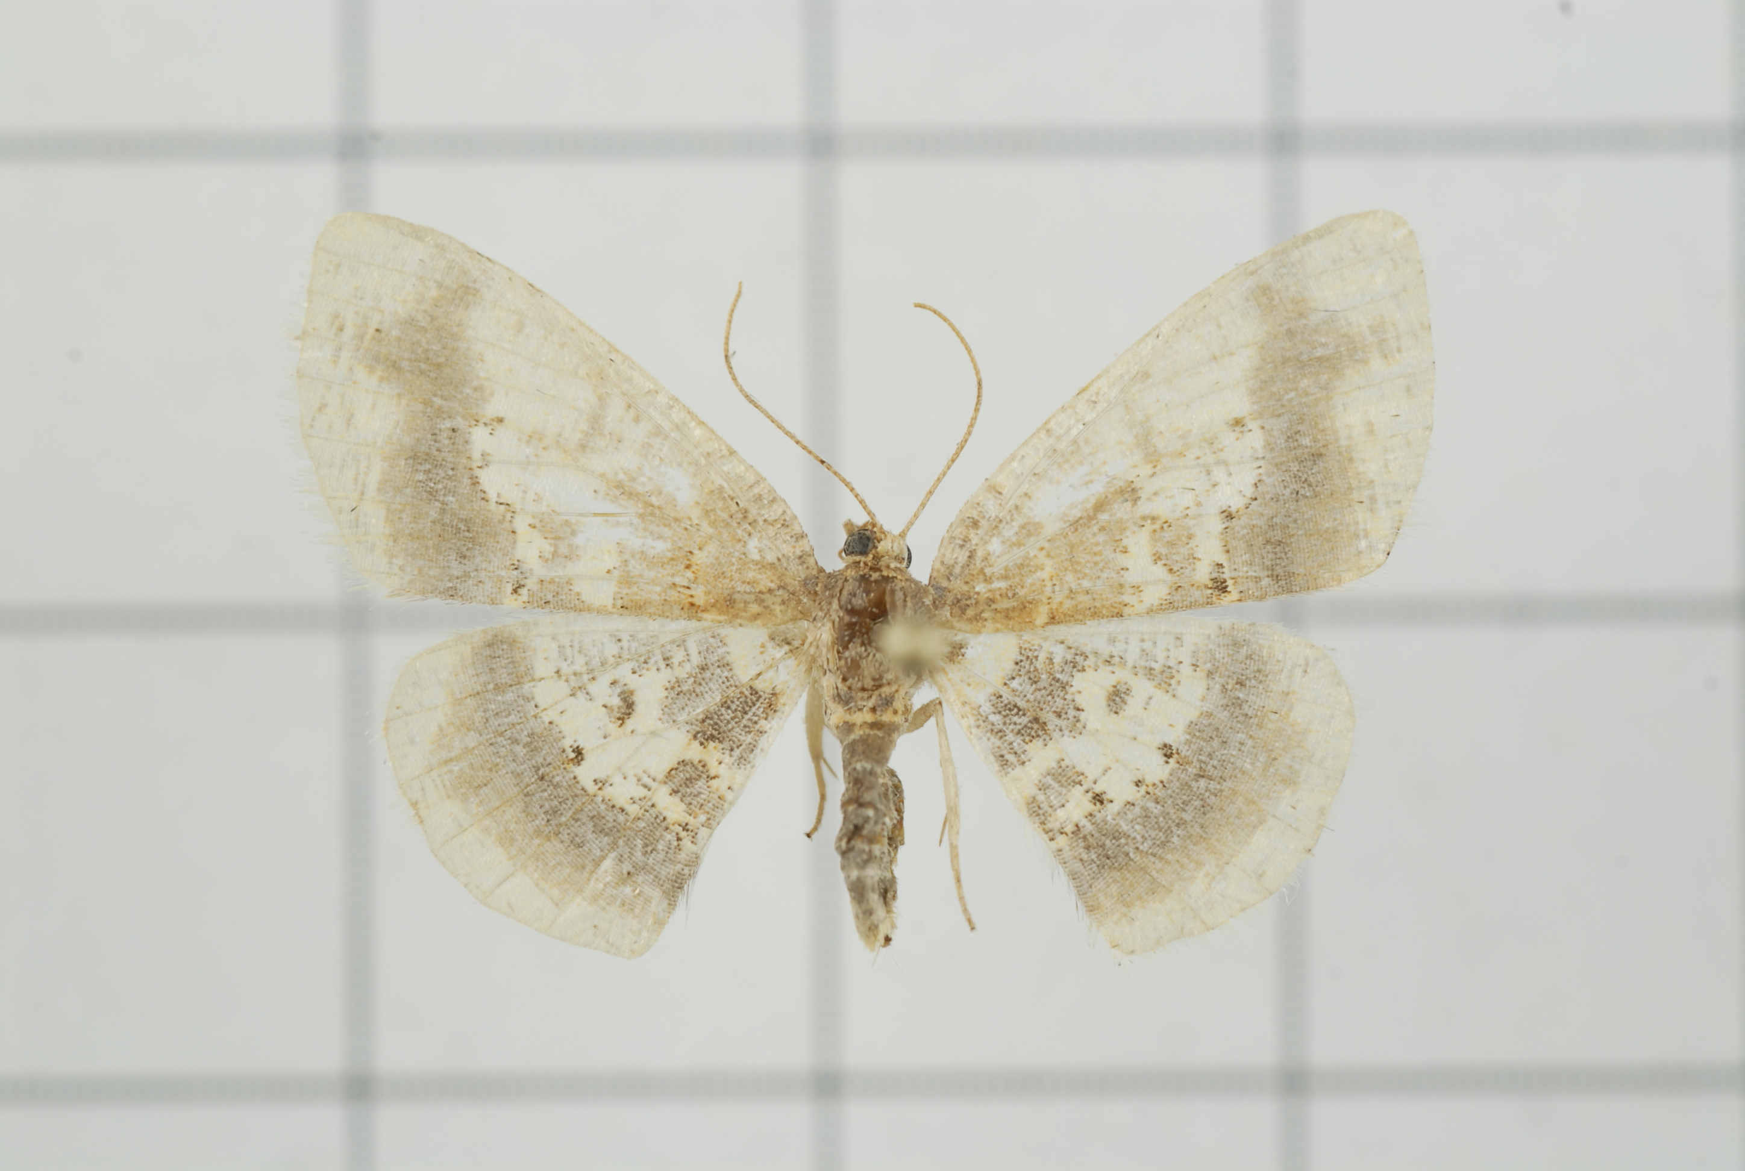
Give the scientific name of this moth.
Ninodes watanabei
